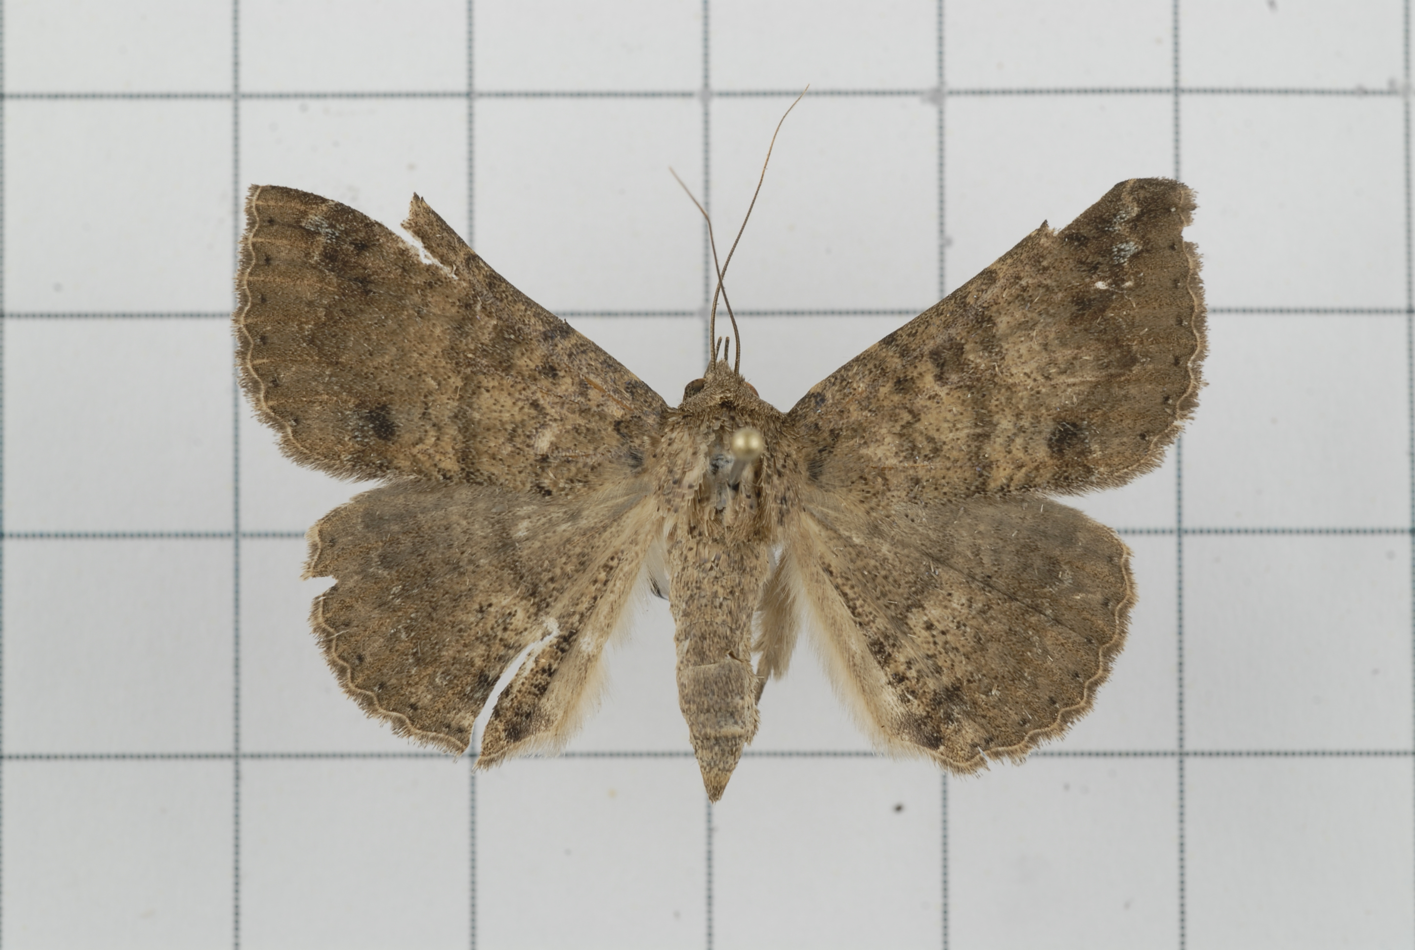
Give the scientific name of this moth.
Ericeia inangulata inangulata
